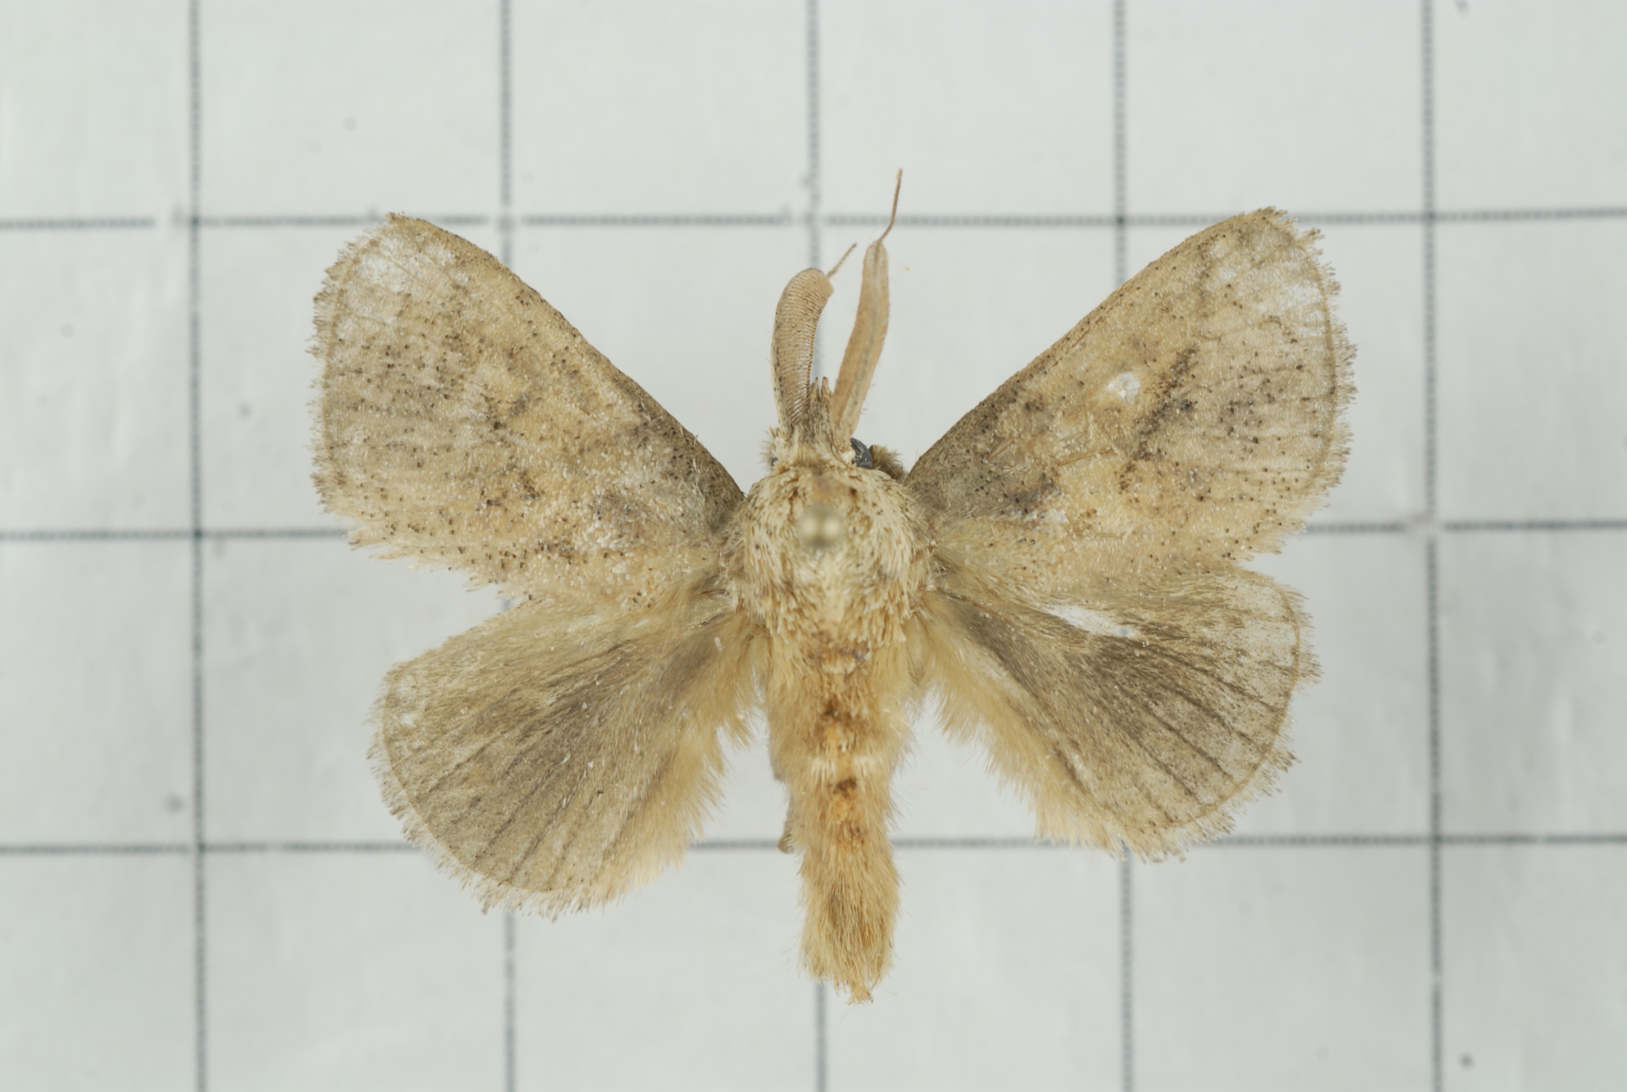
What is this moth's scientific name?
Susica sinensis
